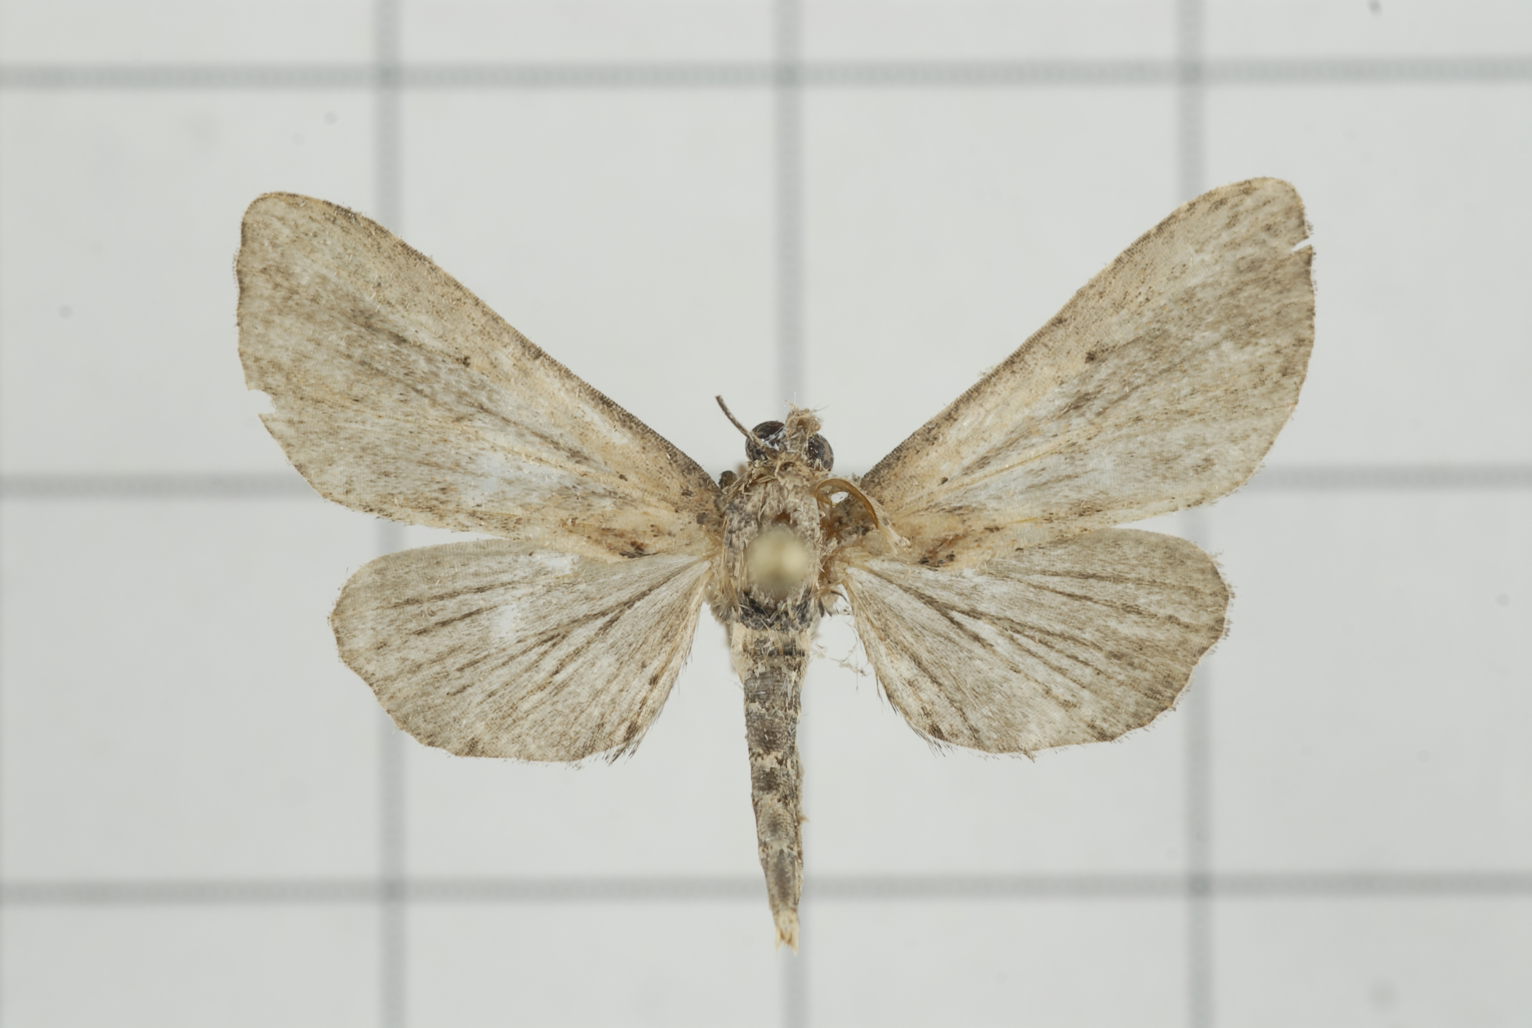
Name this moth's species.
Anigraea homochroa
